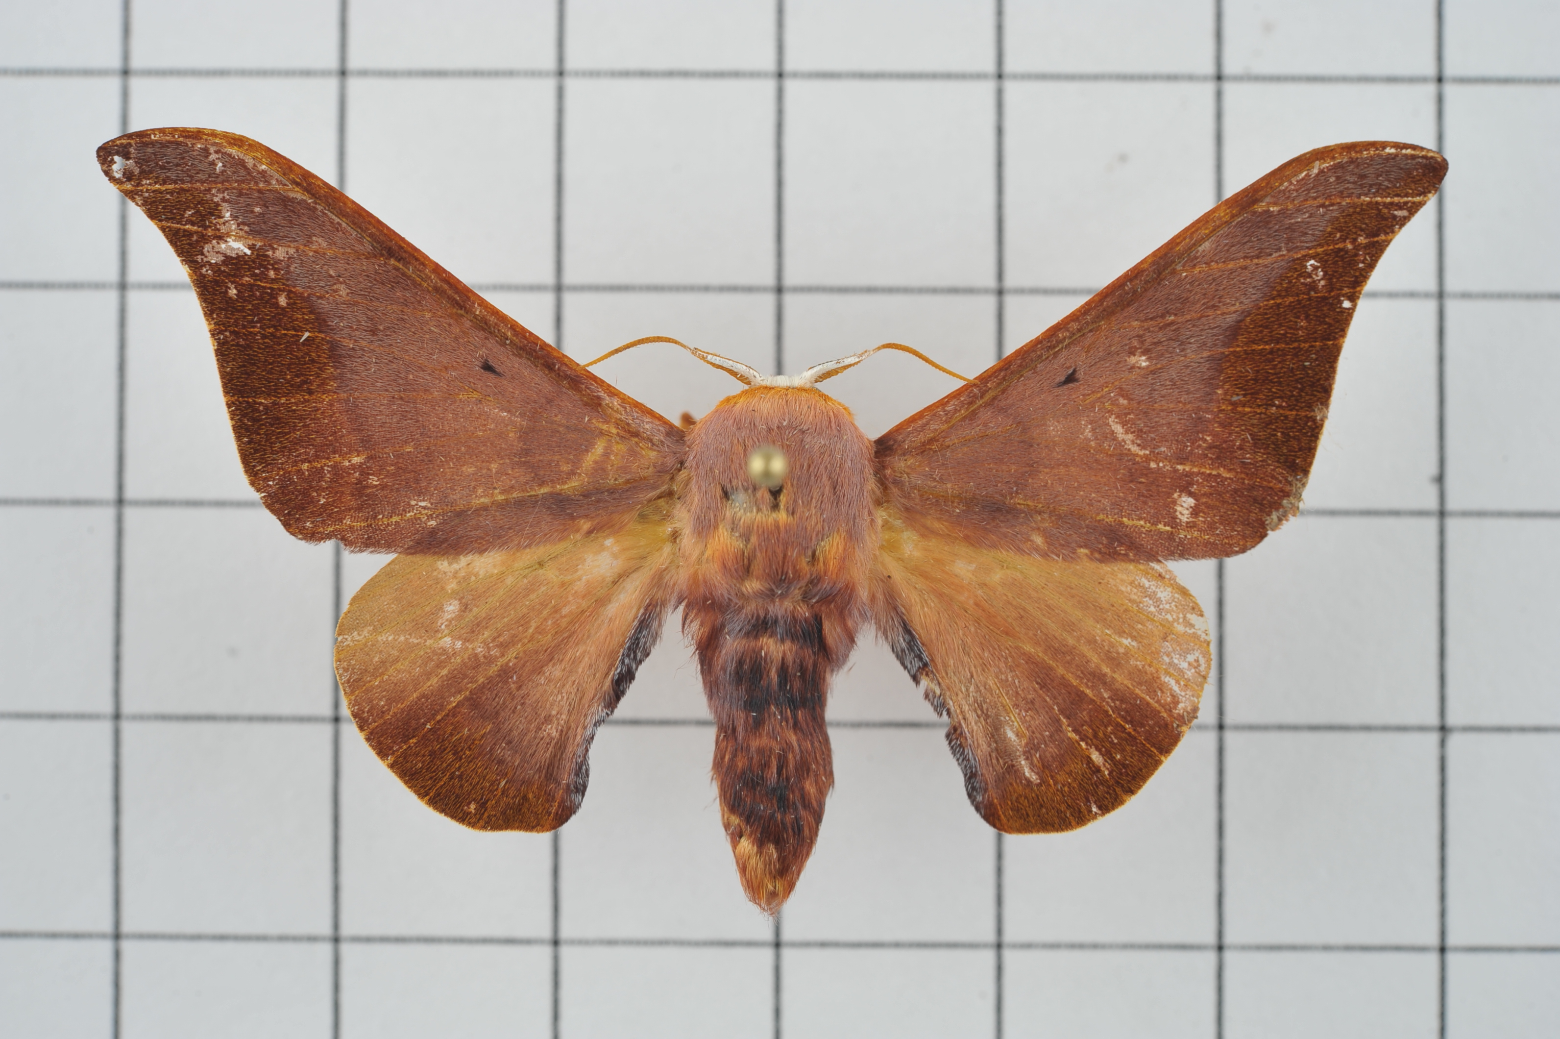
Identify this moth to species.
Comparmustilia gerontica
